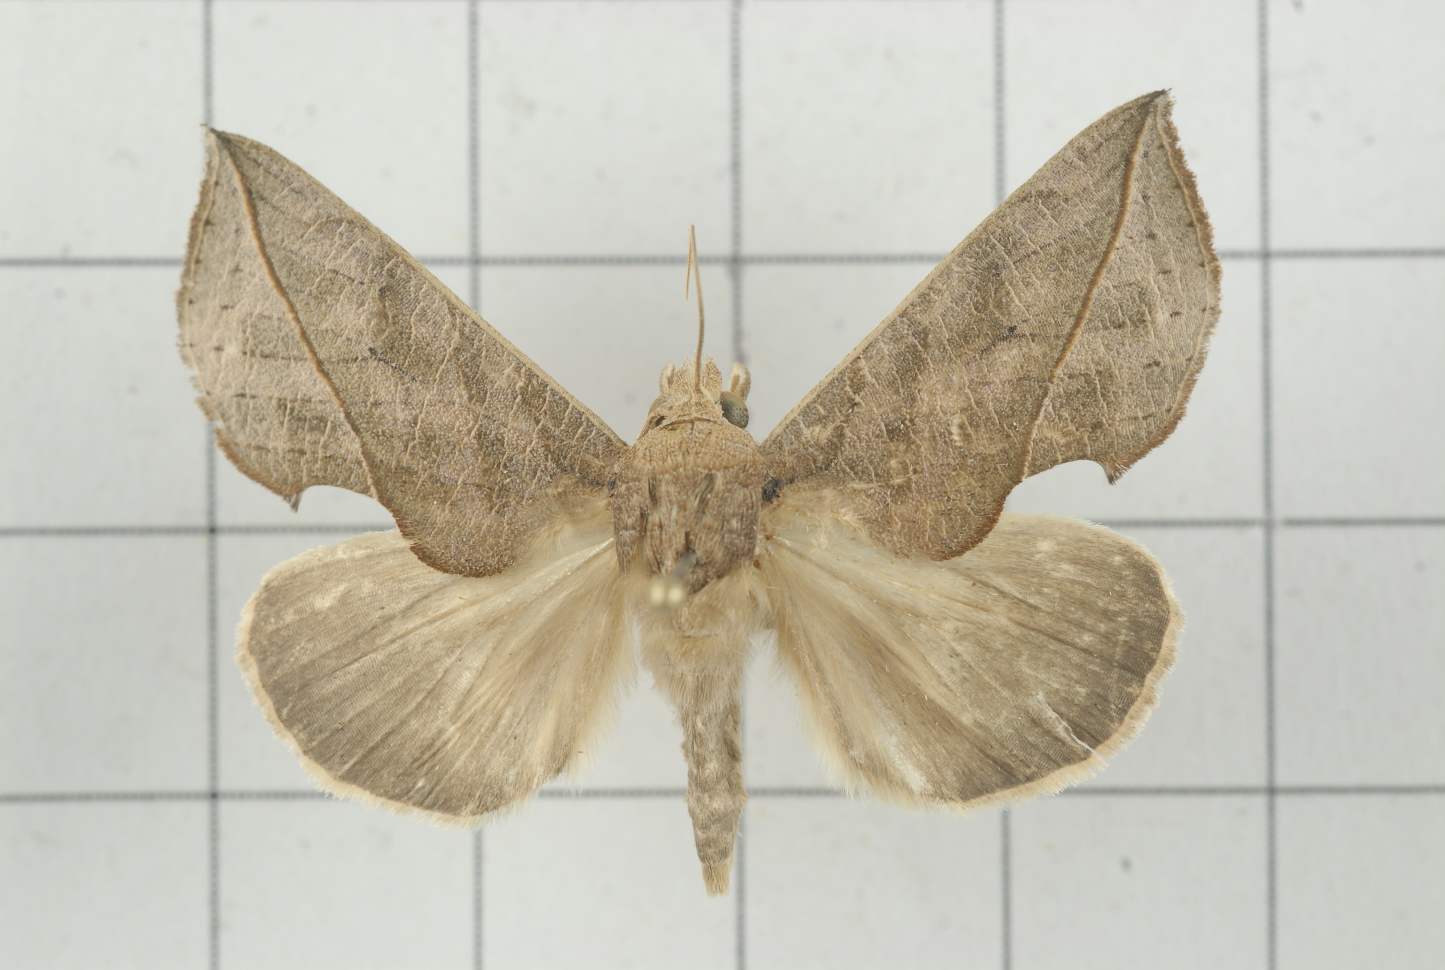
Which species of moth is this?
Calyptra minuticornis bisacutum
